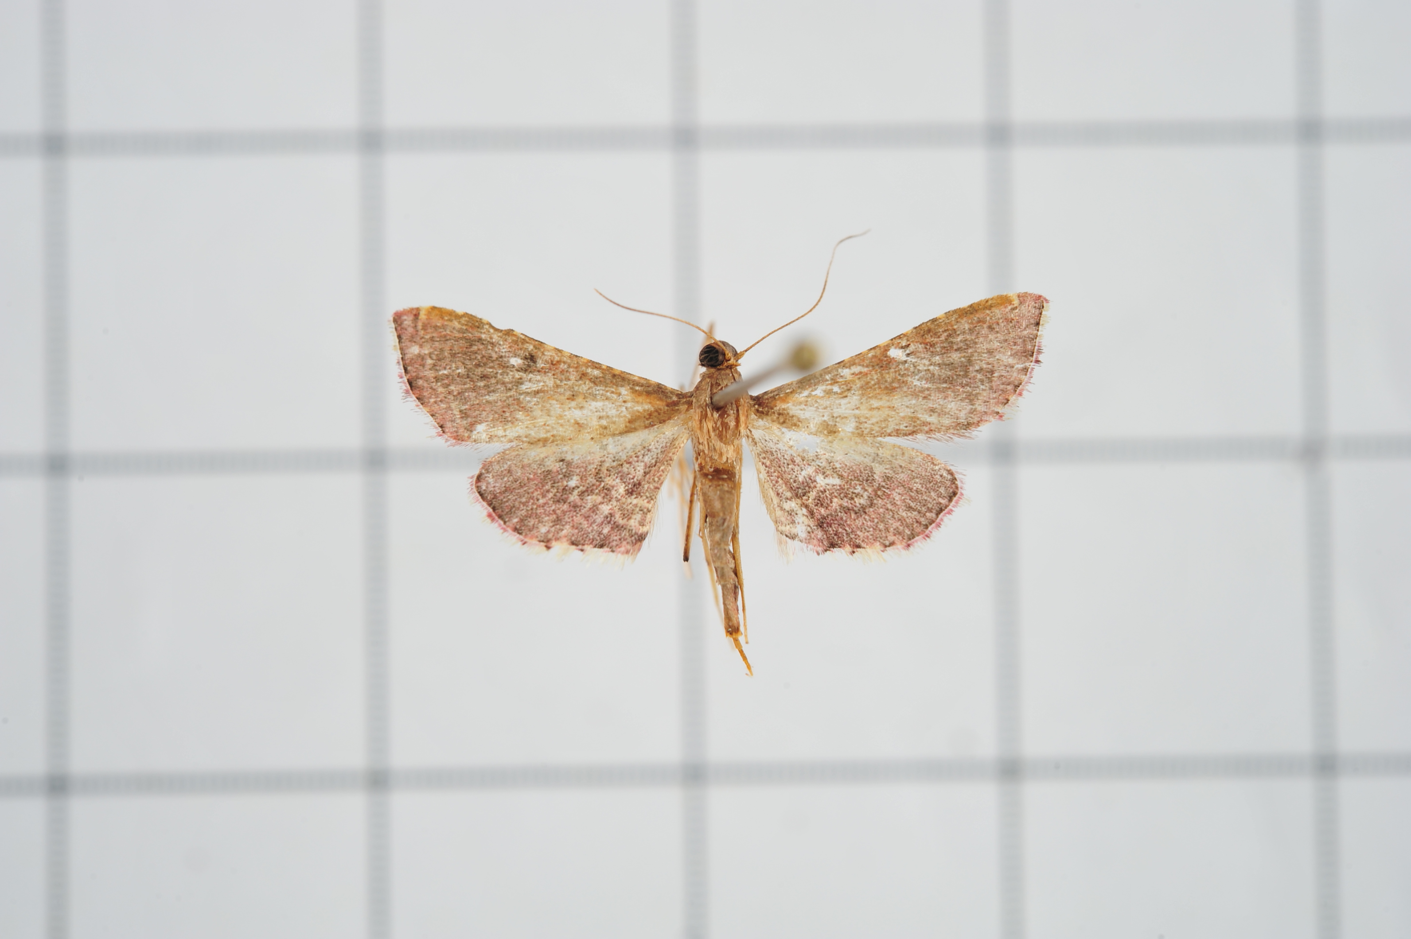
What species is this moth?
Endotricha olivacealis
